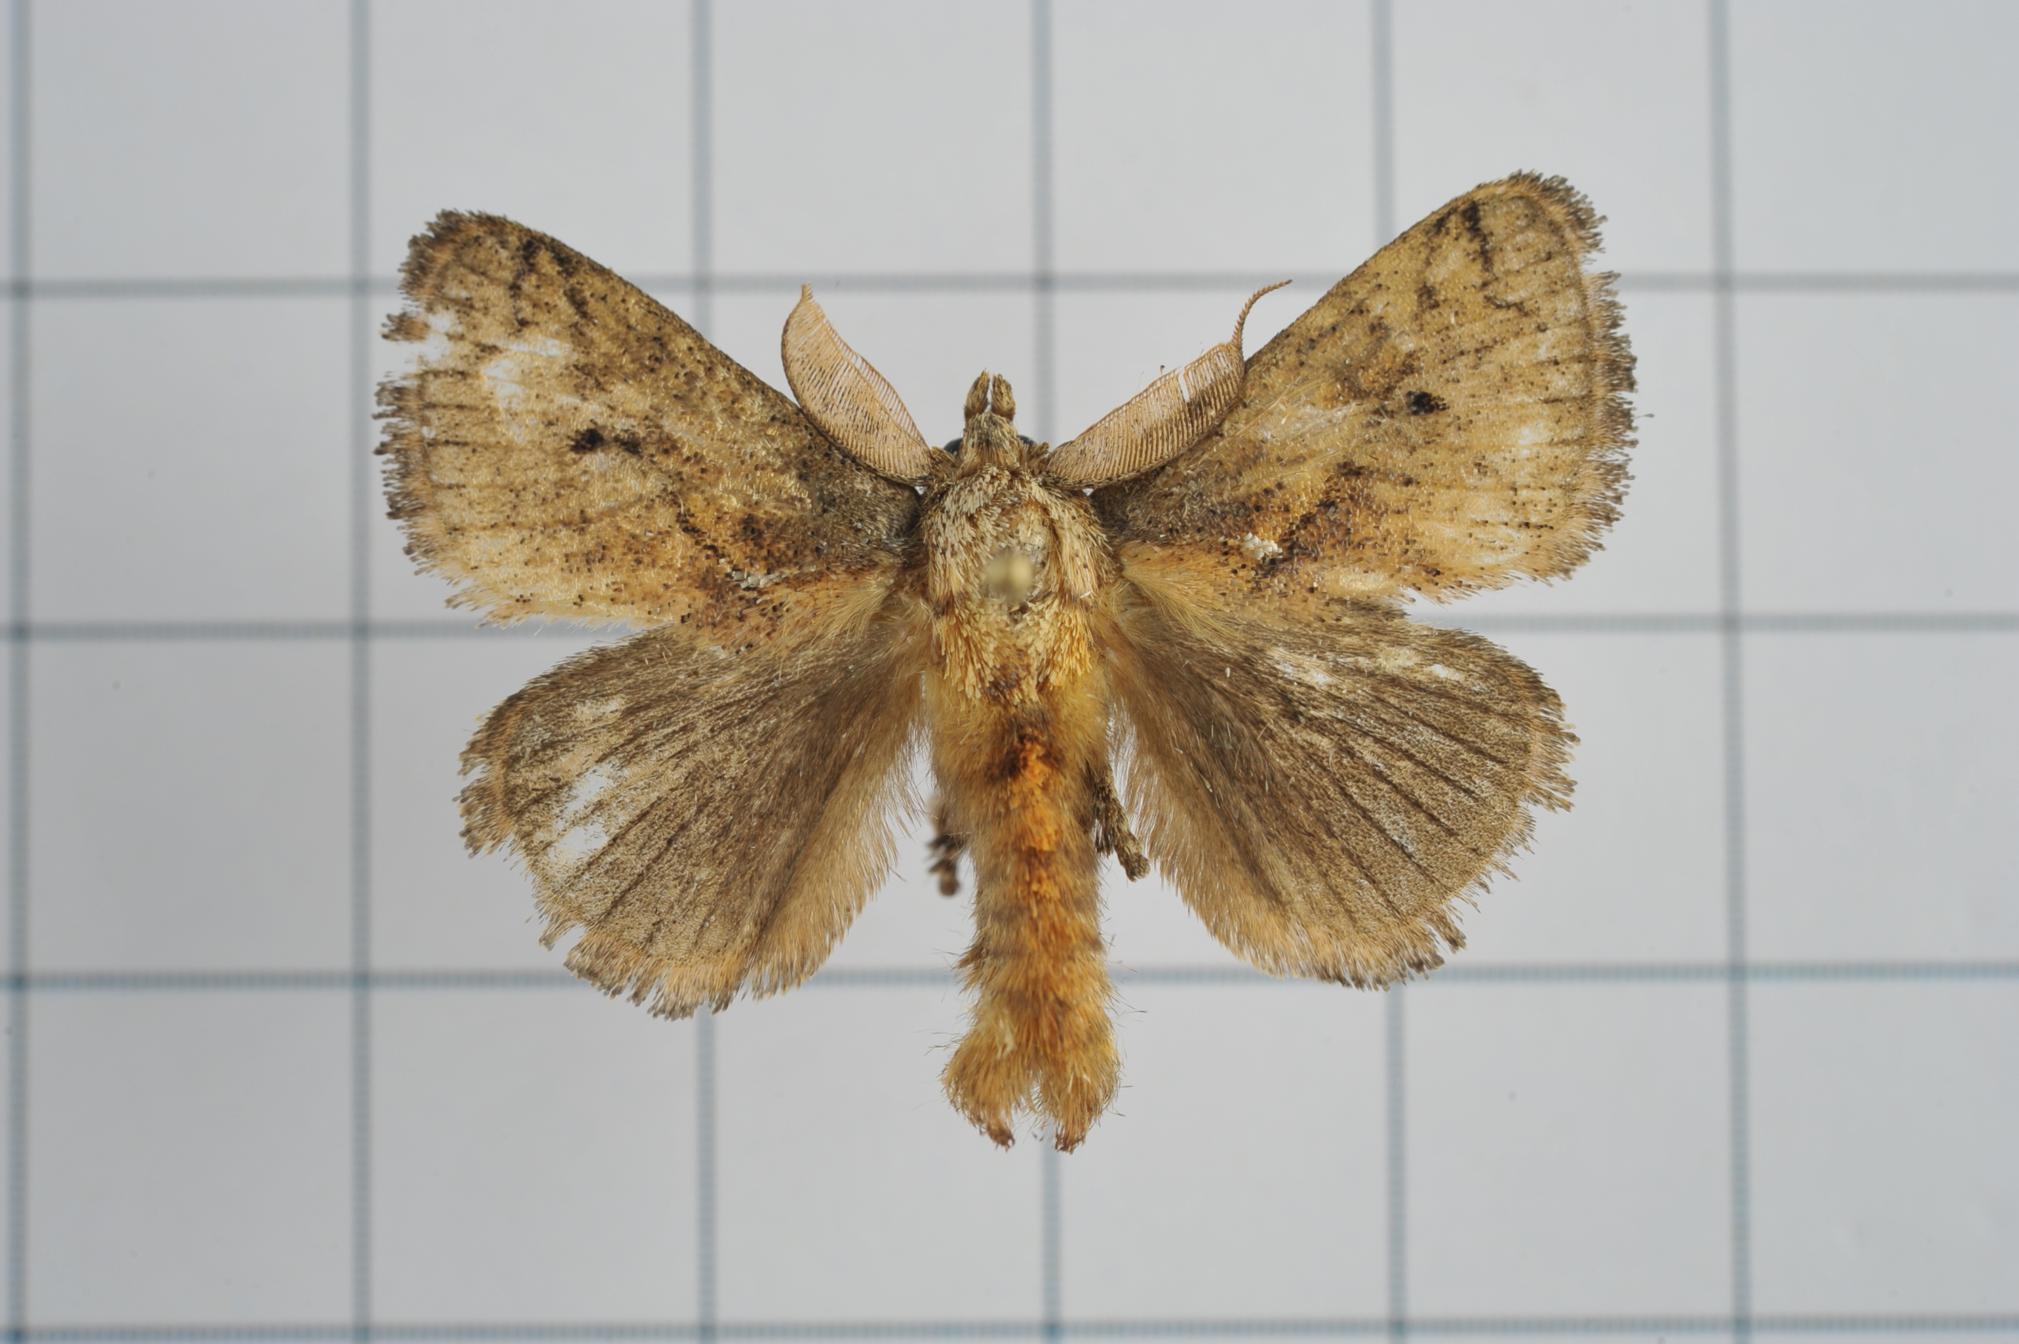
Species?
Susica sinensis
